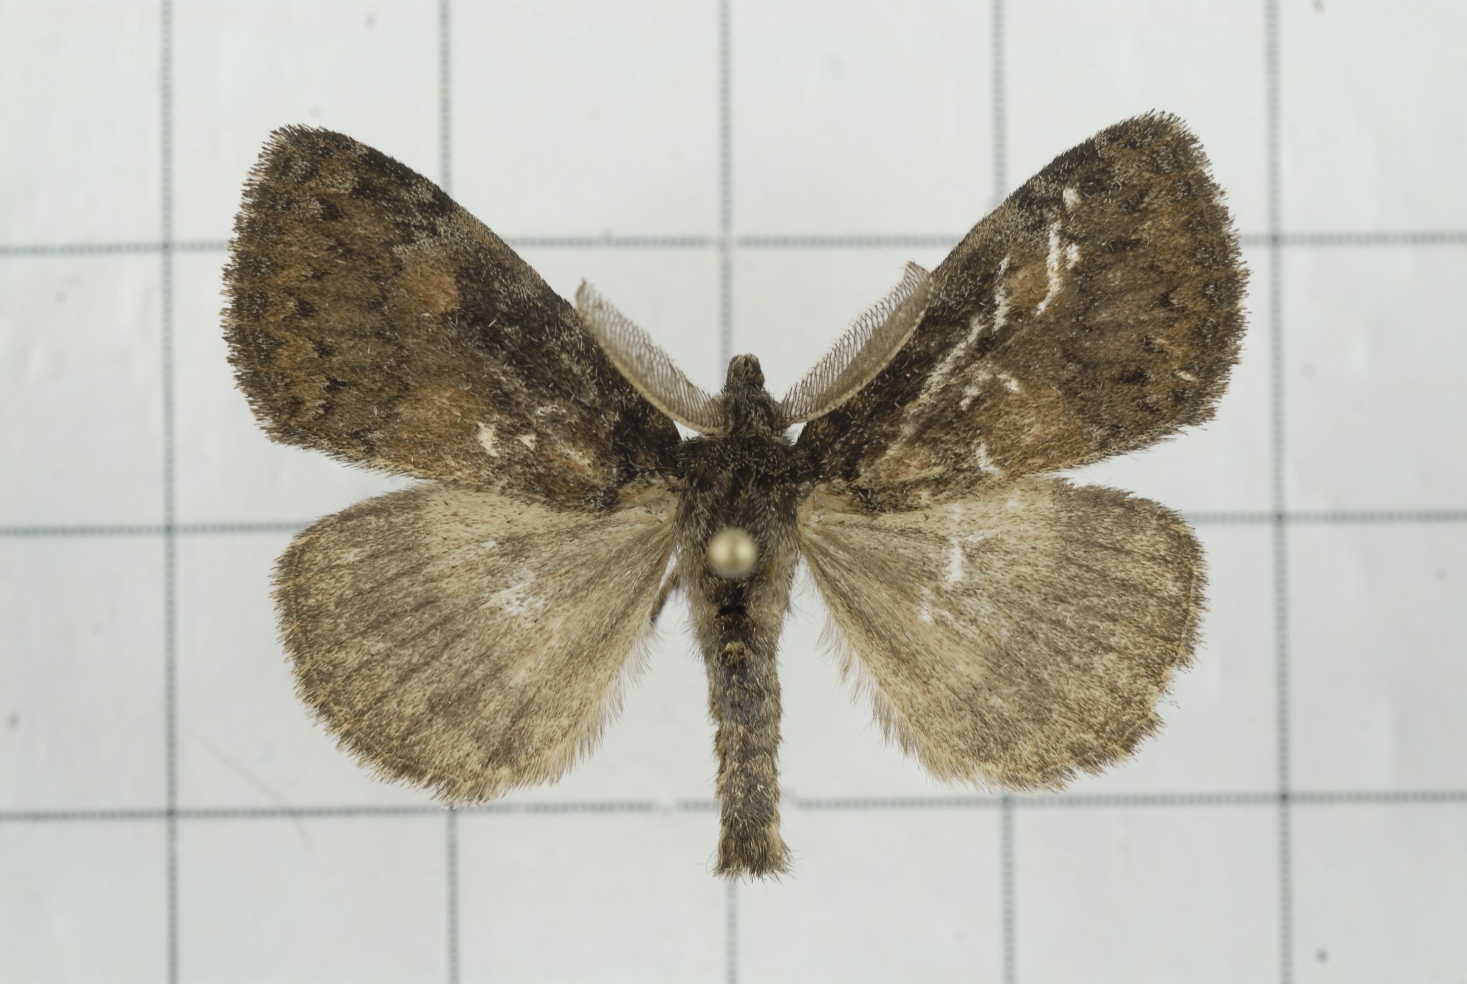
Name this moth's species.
Ilema kosemponica
